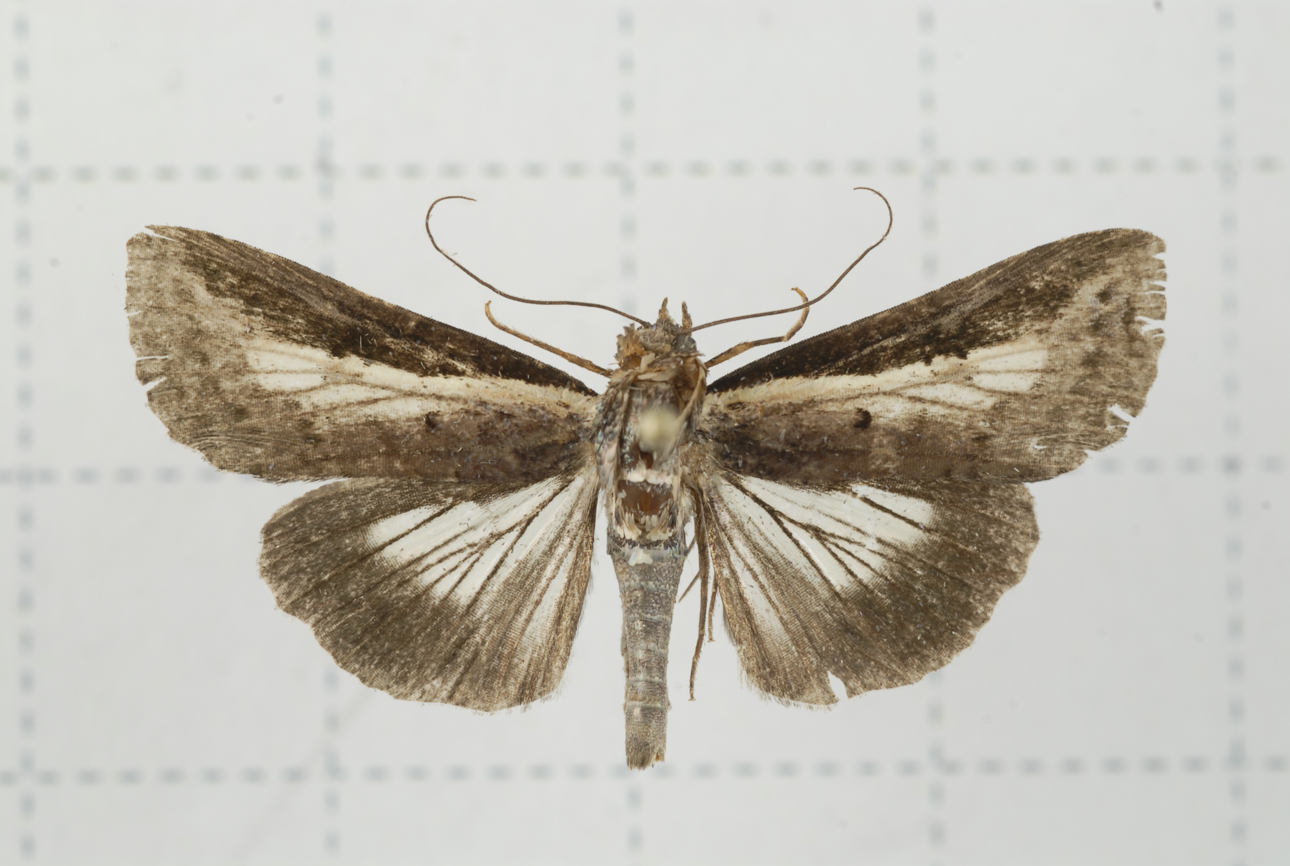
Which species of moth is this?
Lophoptera trigonoprocessa
